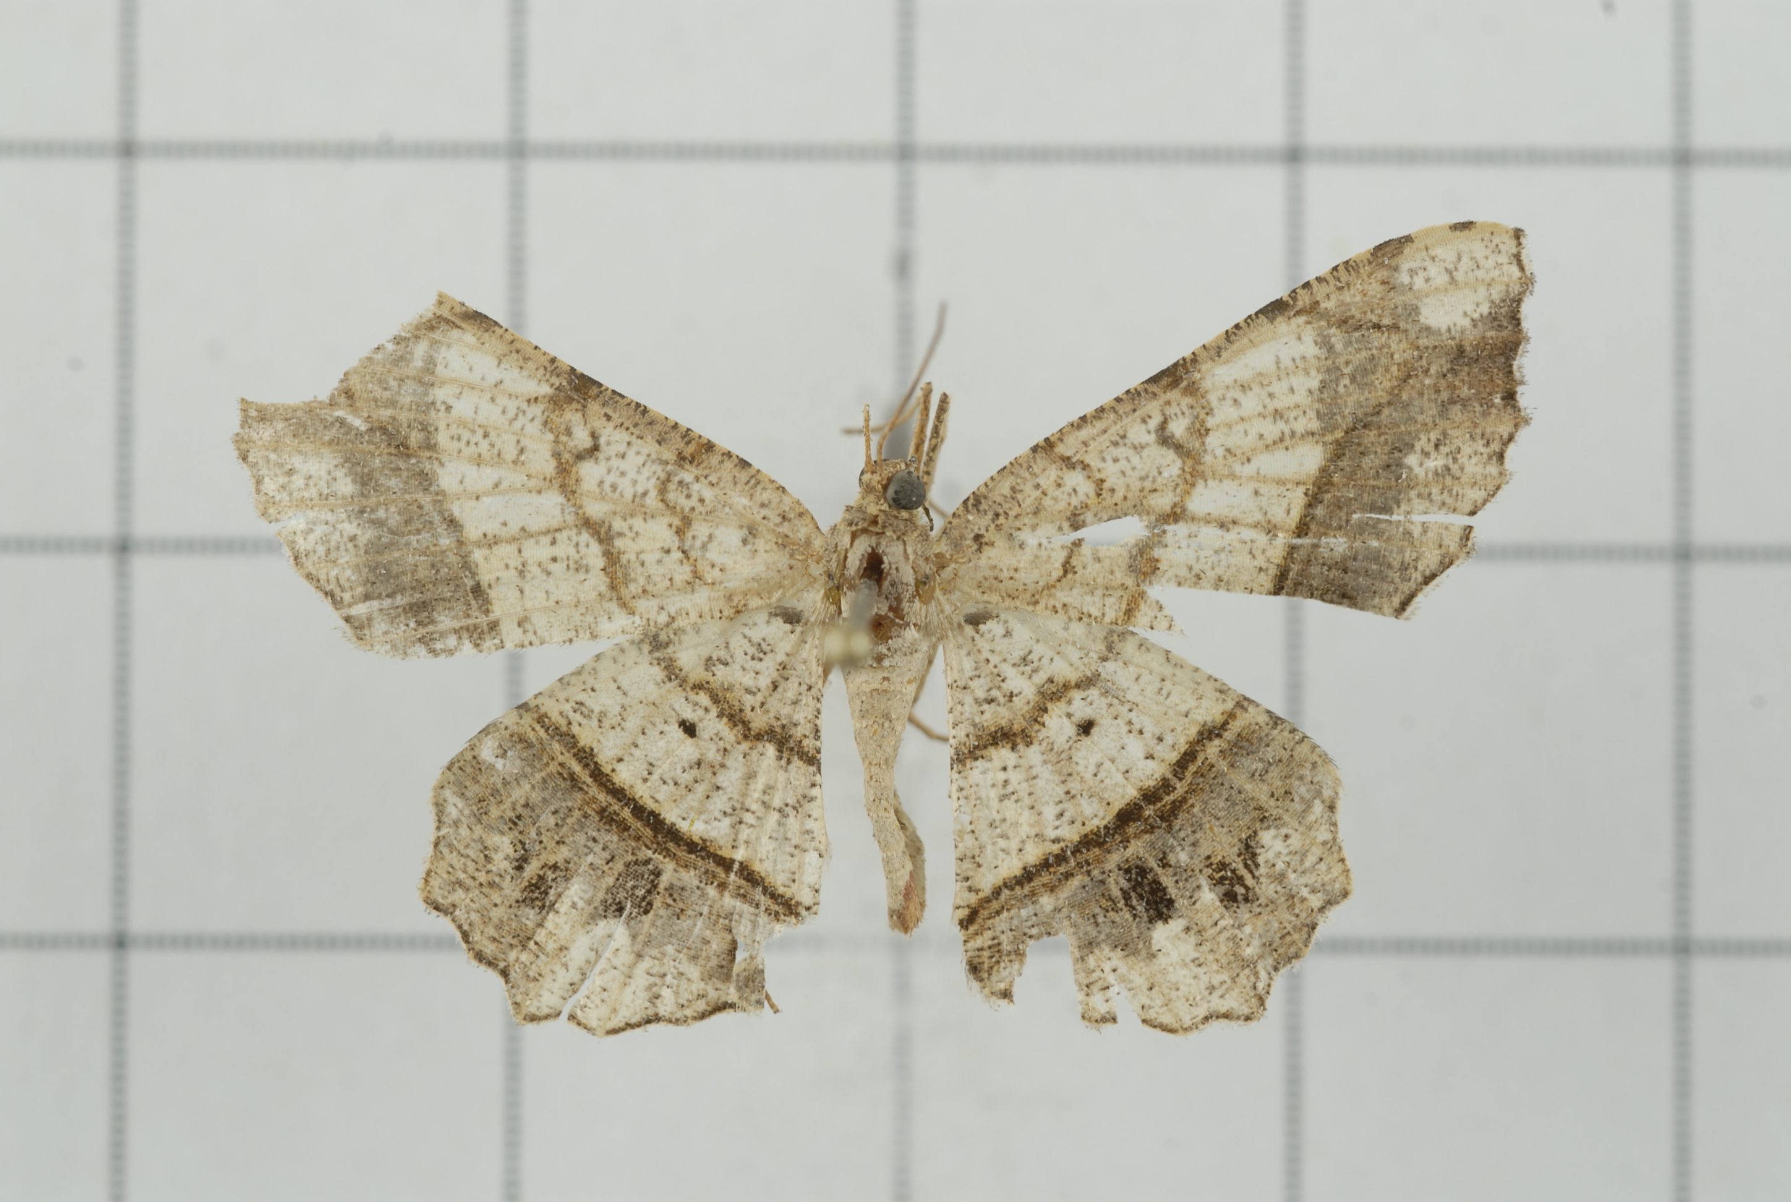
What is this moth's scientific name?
Chiasmia intermediaria
